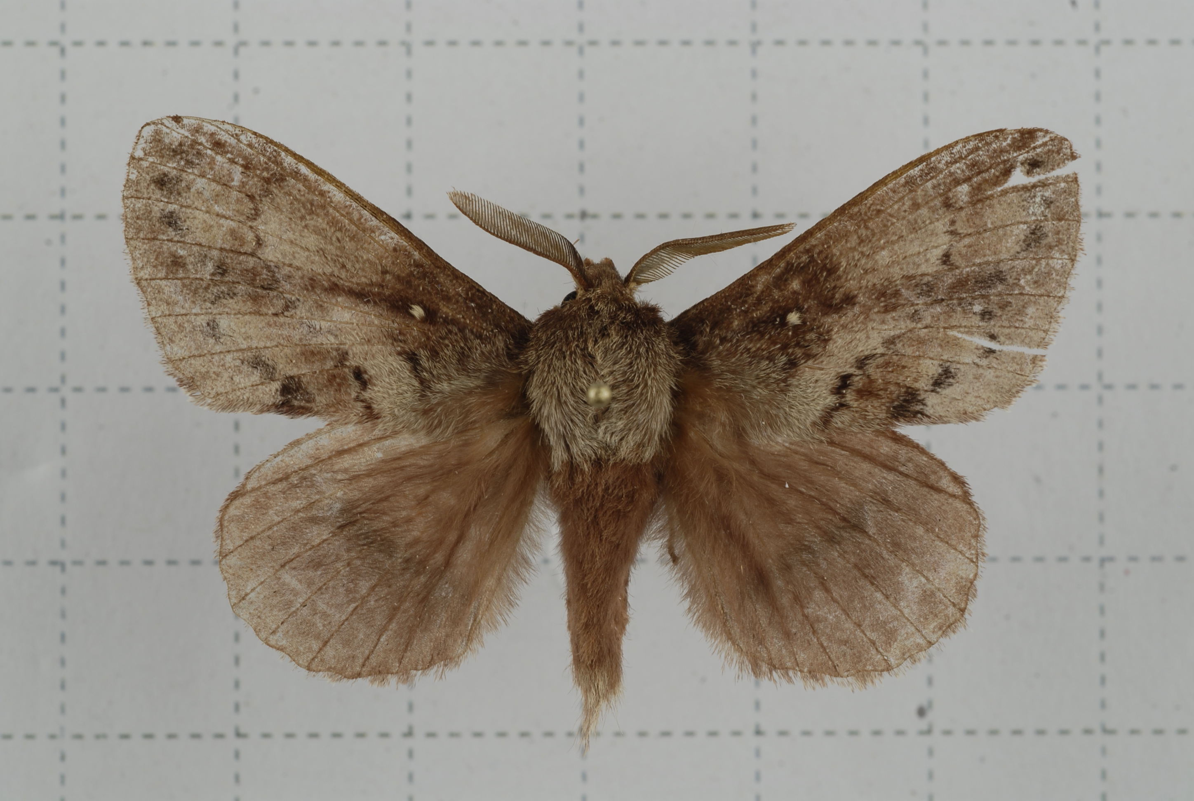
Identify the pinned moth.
Dendrolimus arizana
